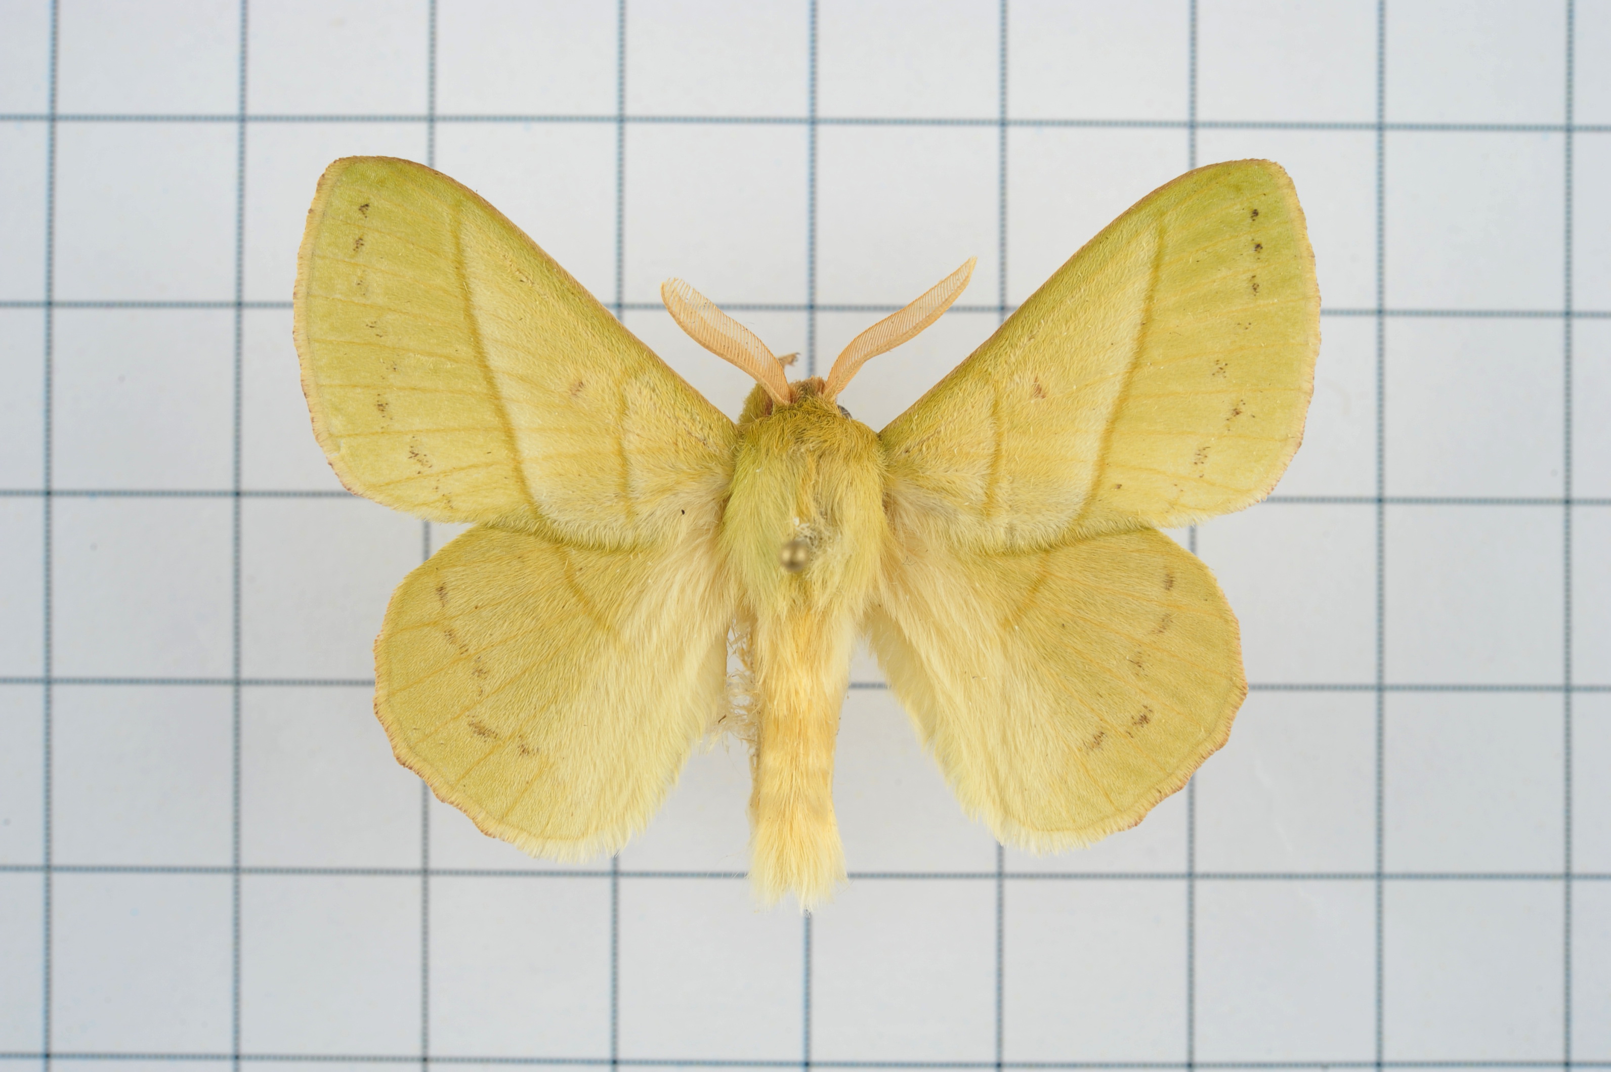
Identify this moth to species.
Trabala vishnou guttata
